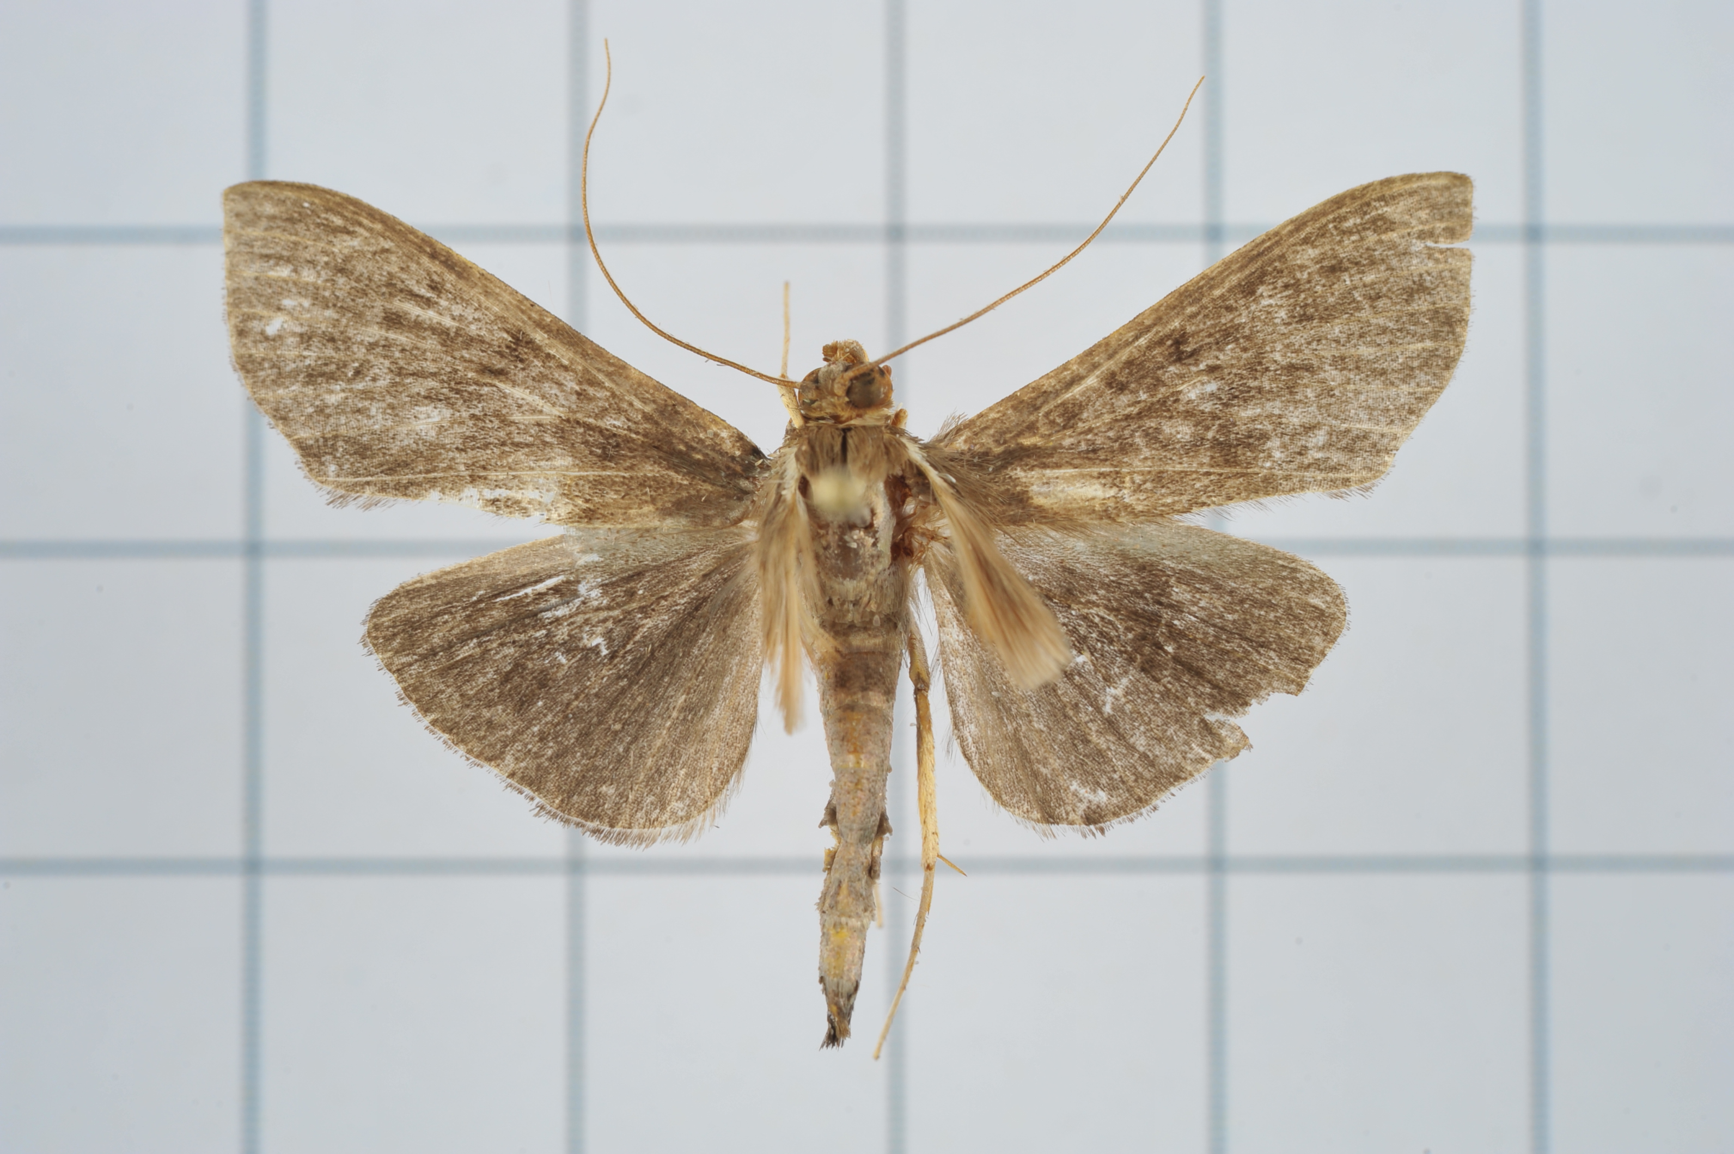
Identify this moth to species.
Omiodes noctescens
